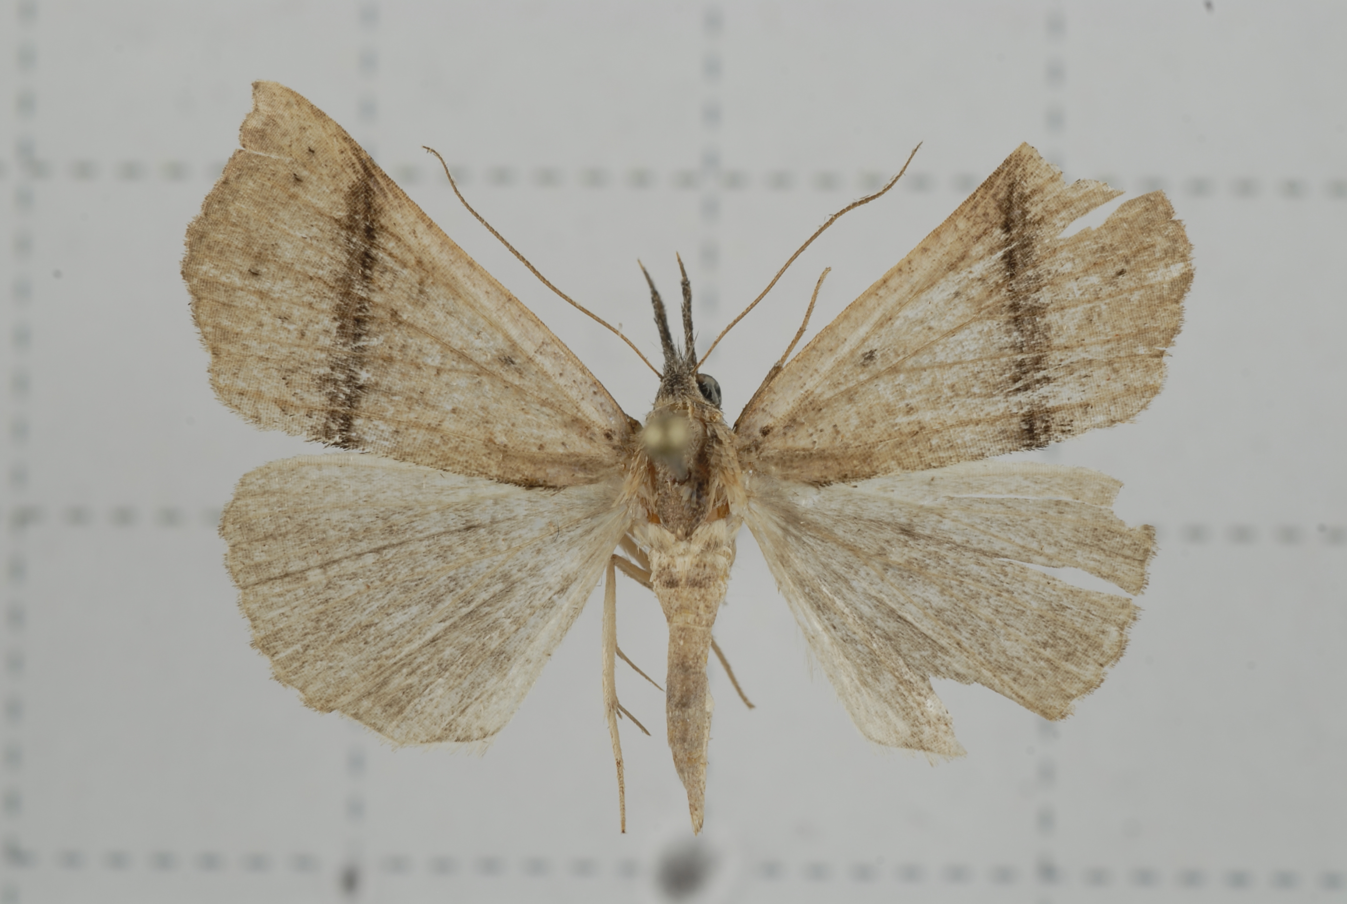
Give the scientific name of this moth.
Hypena strigatus
